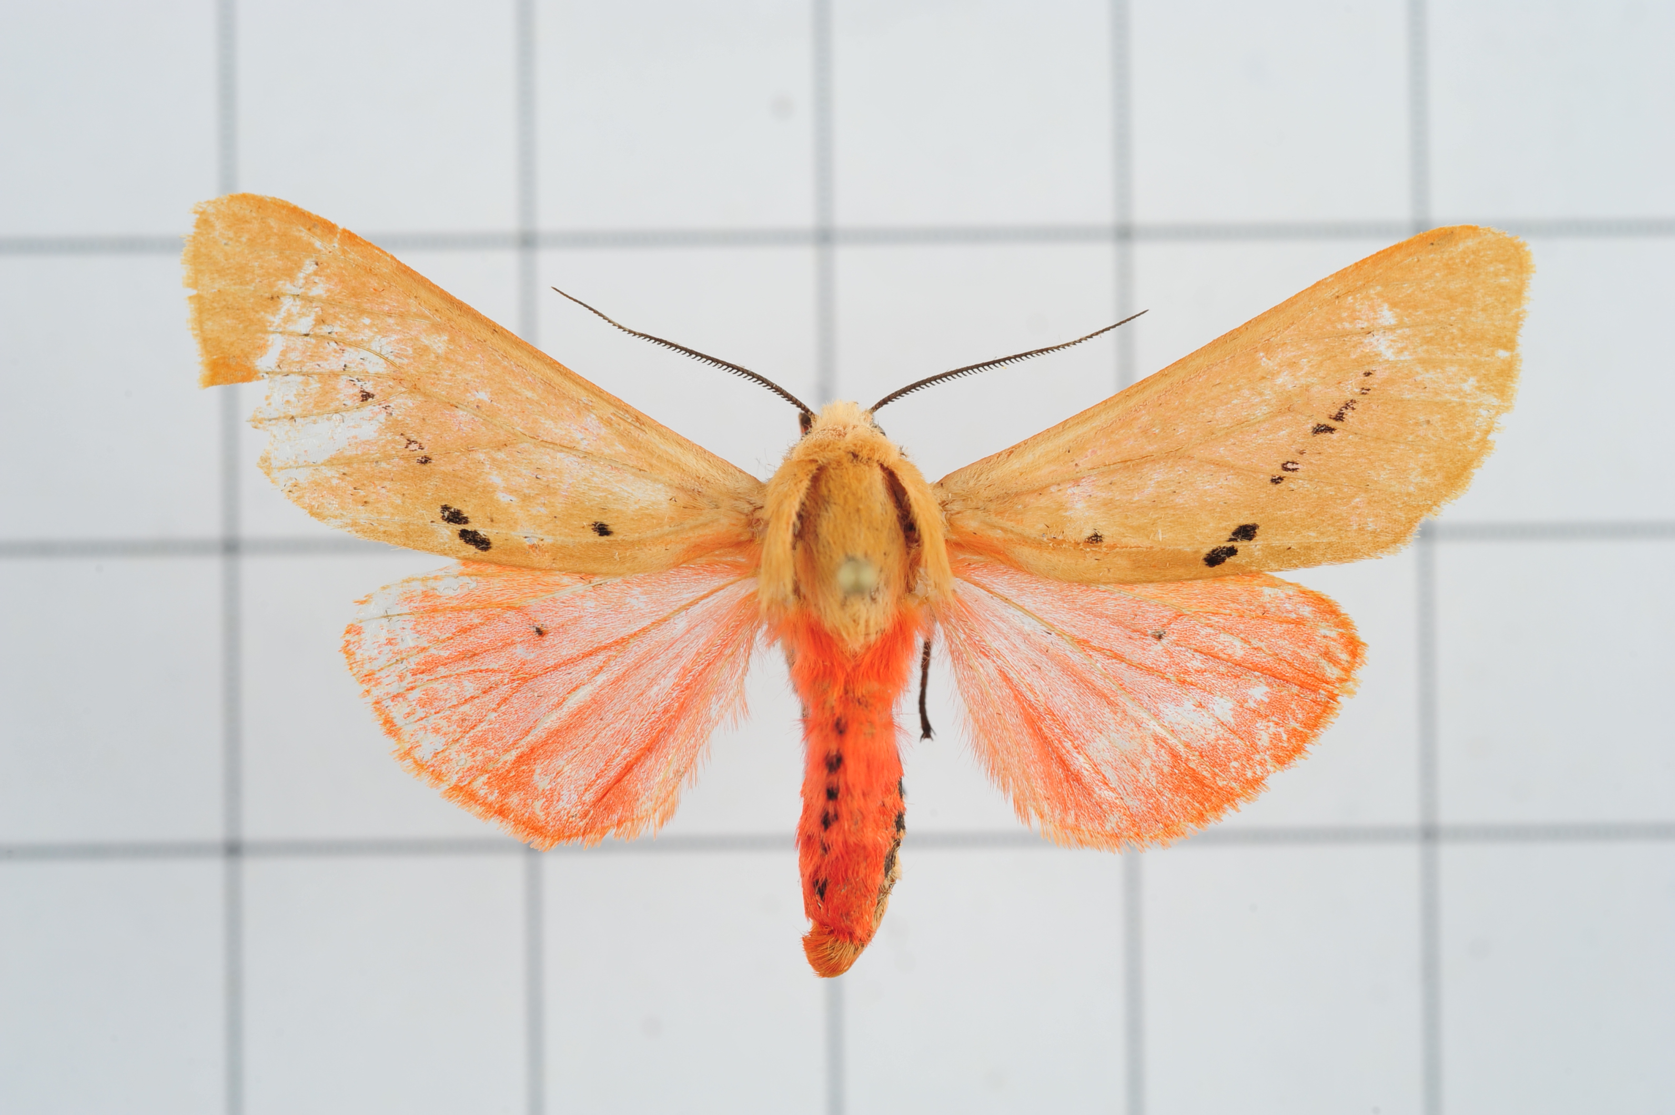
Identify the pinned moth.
Spilarctia wilemani
